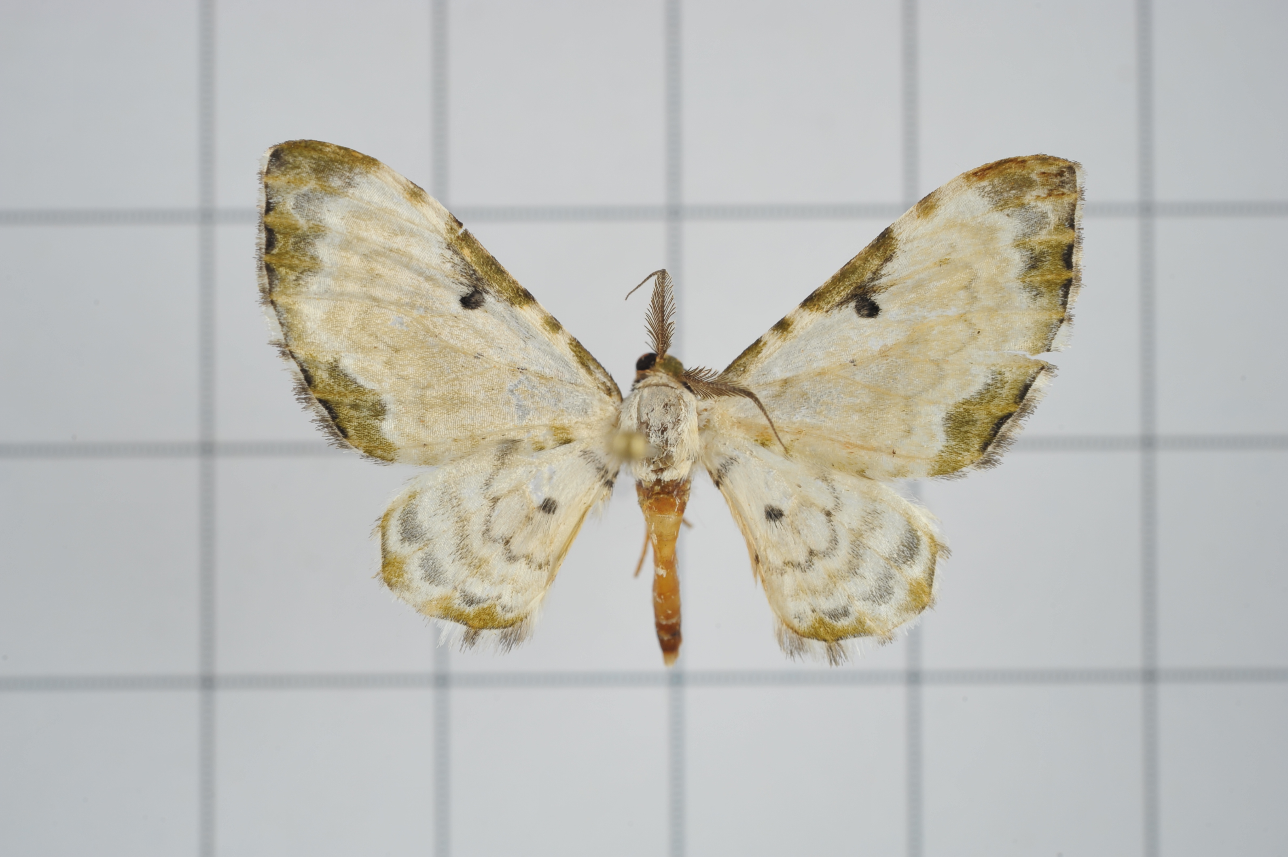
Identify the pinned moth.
Tyloptera bella ogatai
